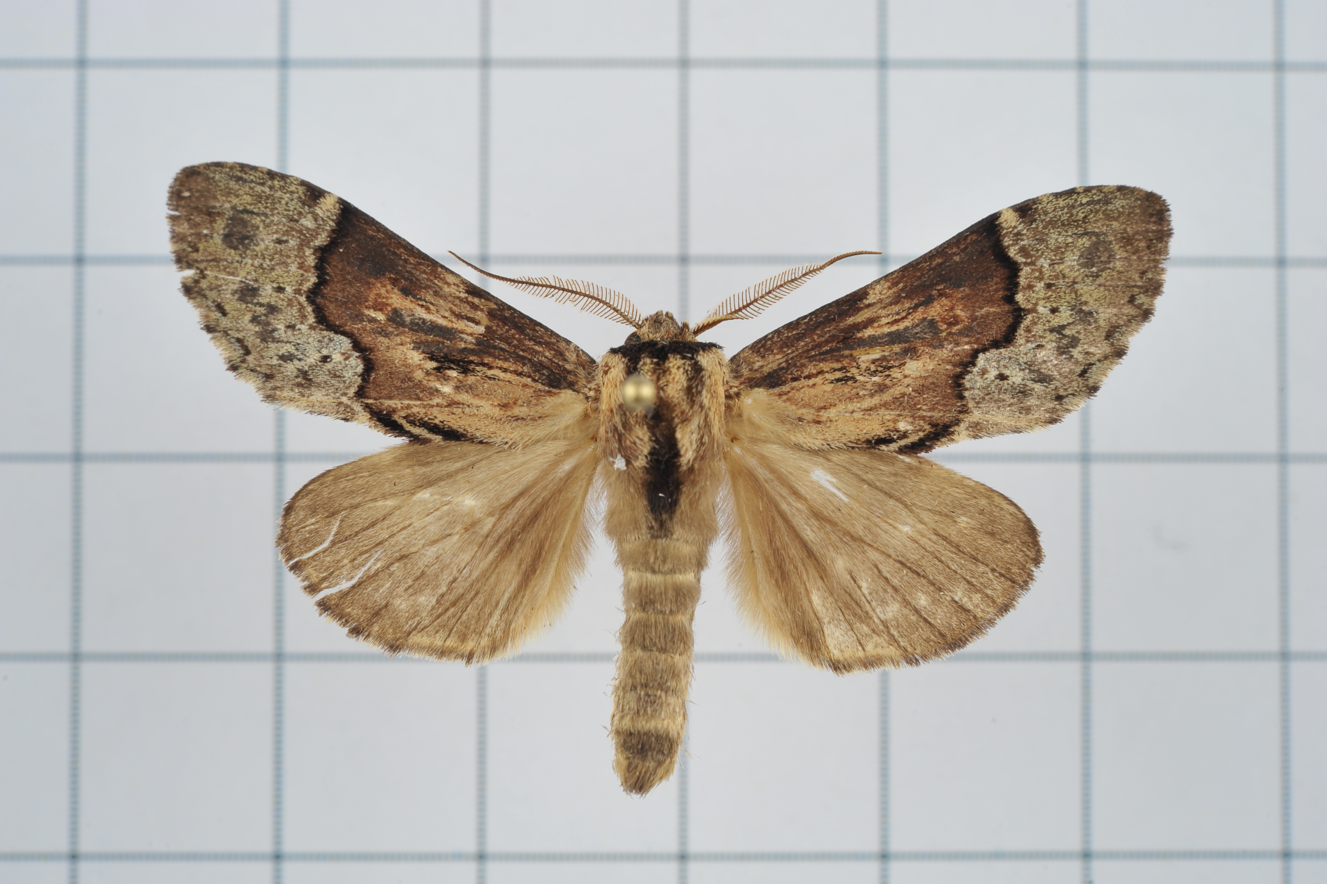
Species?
Semidonta basalis
